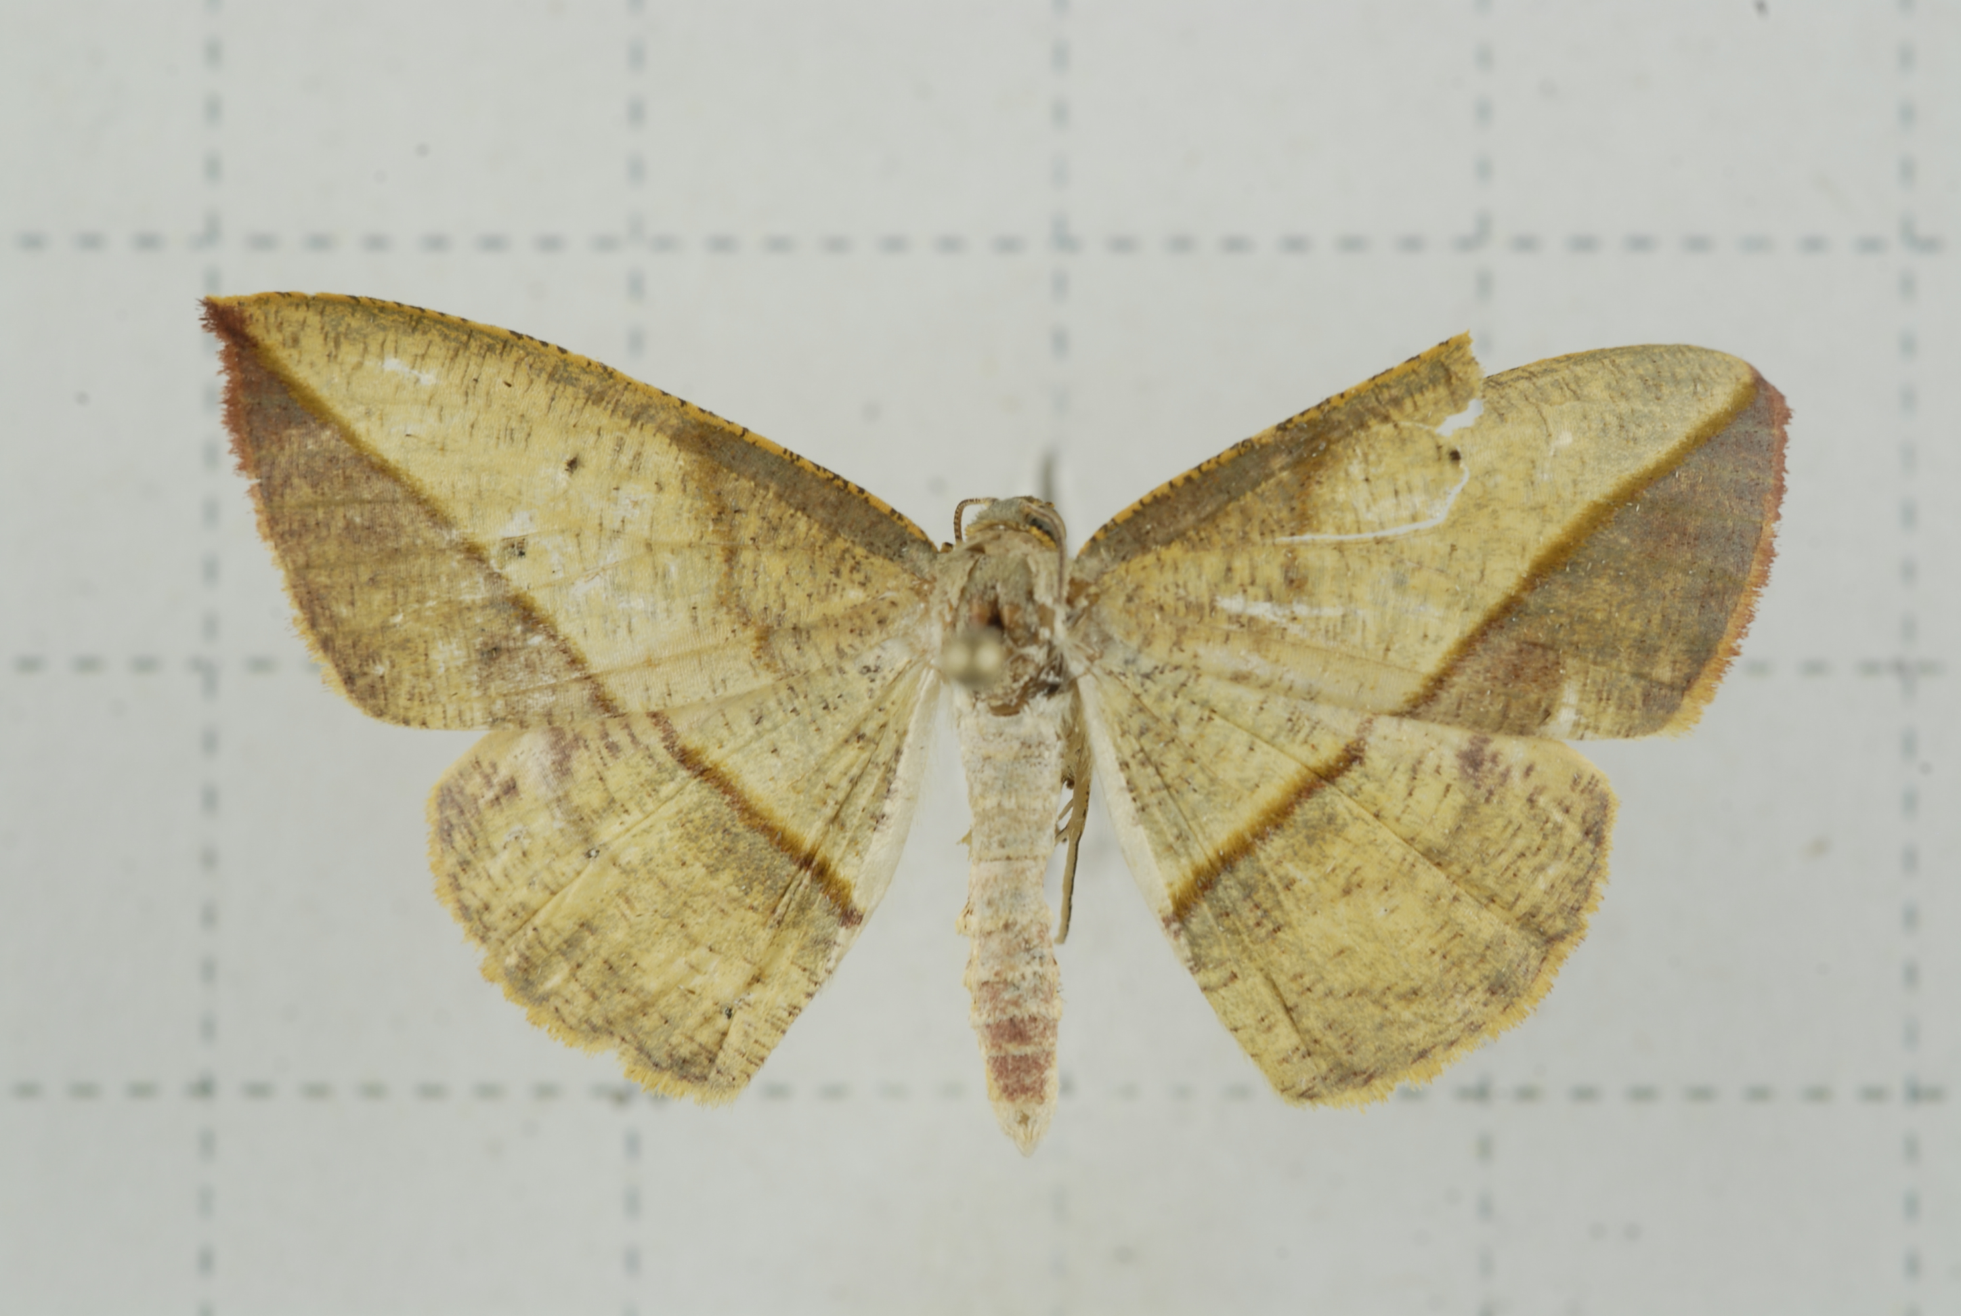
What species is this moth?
Polyscia viridispurca
